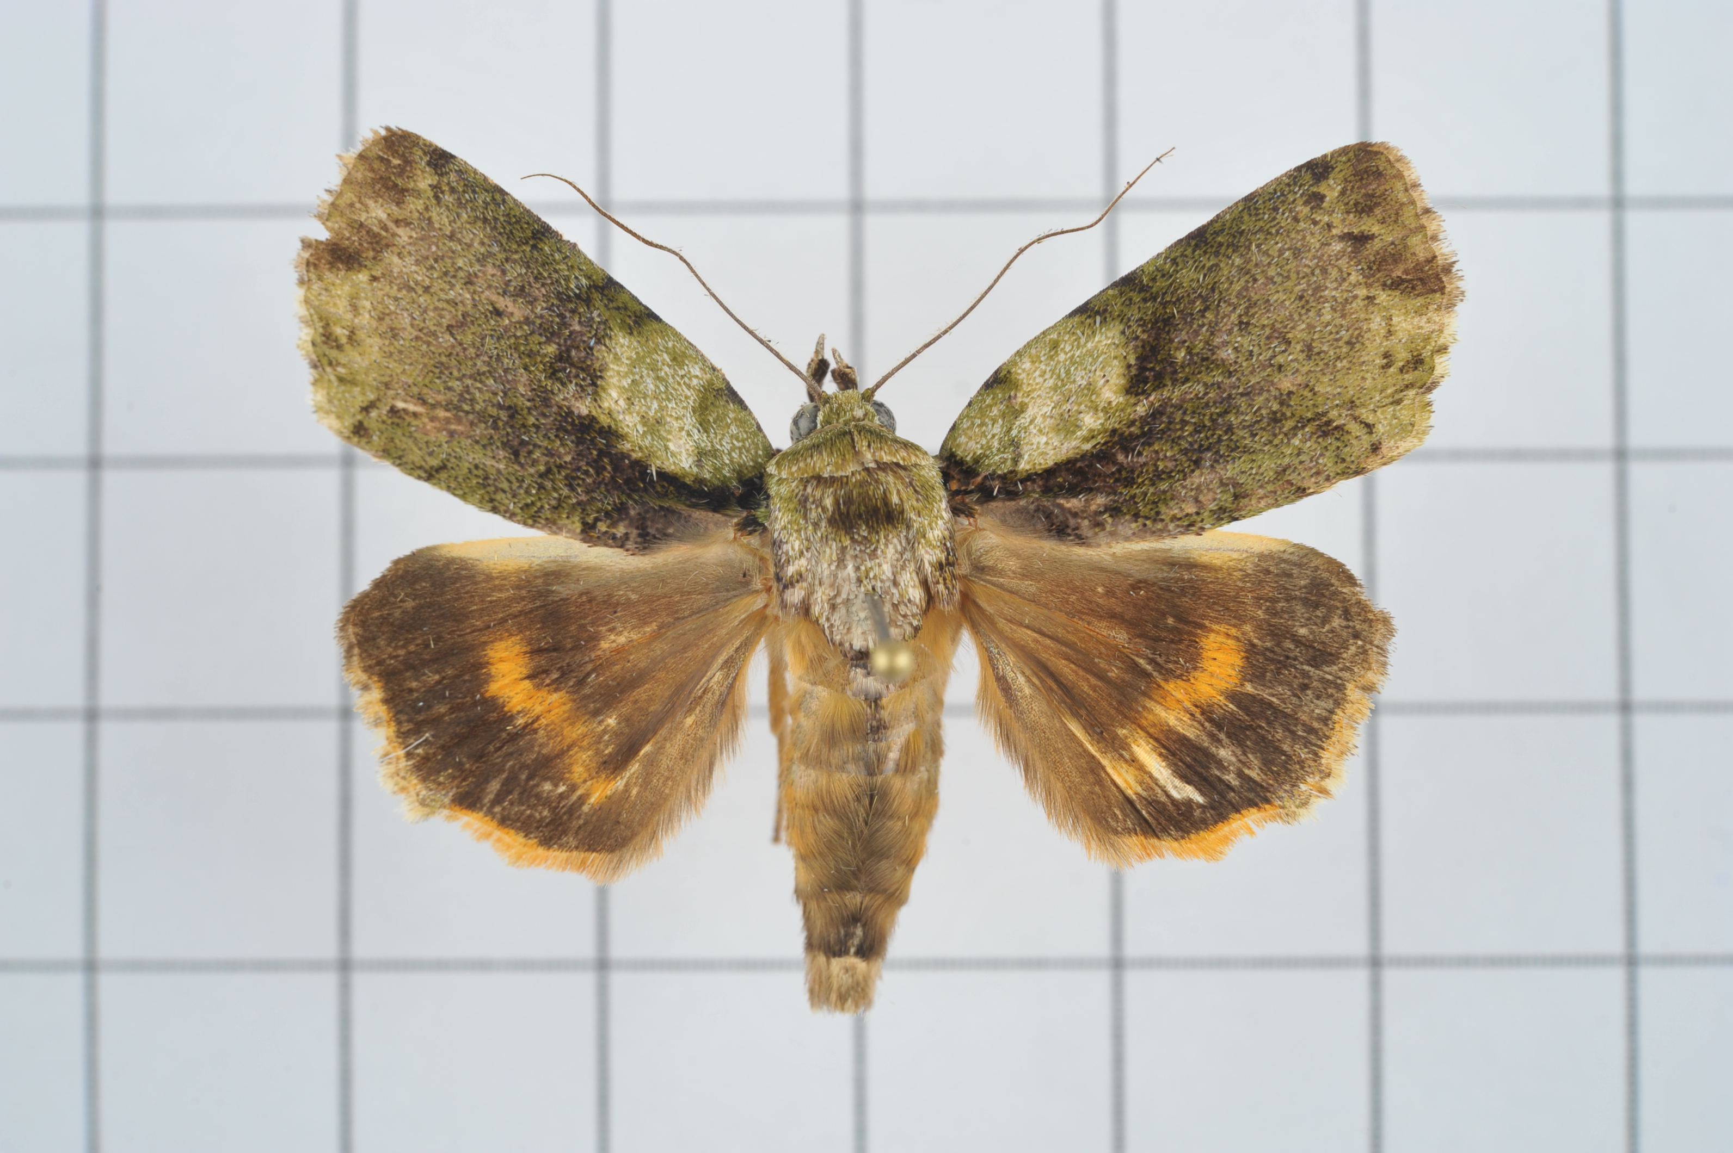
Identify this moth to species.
Blenina chlorophila
